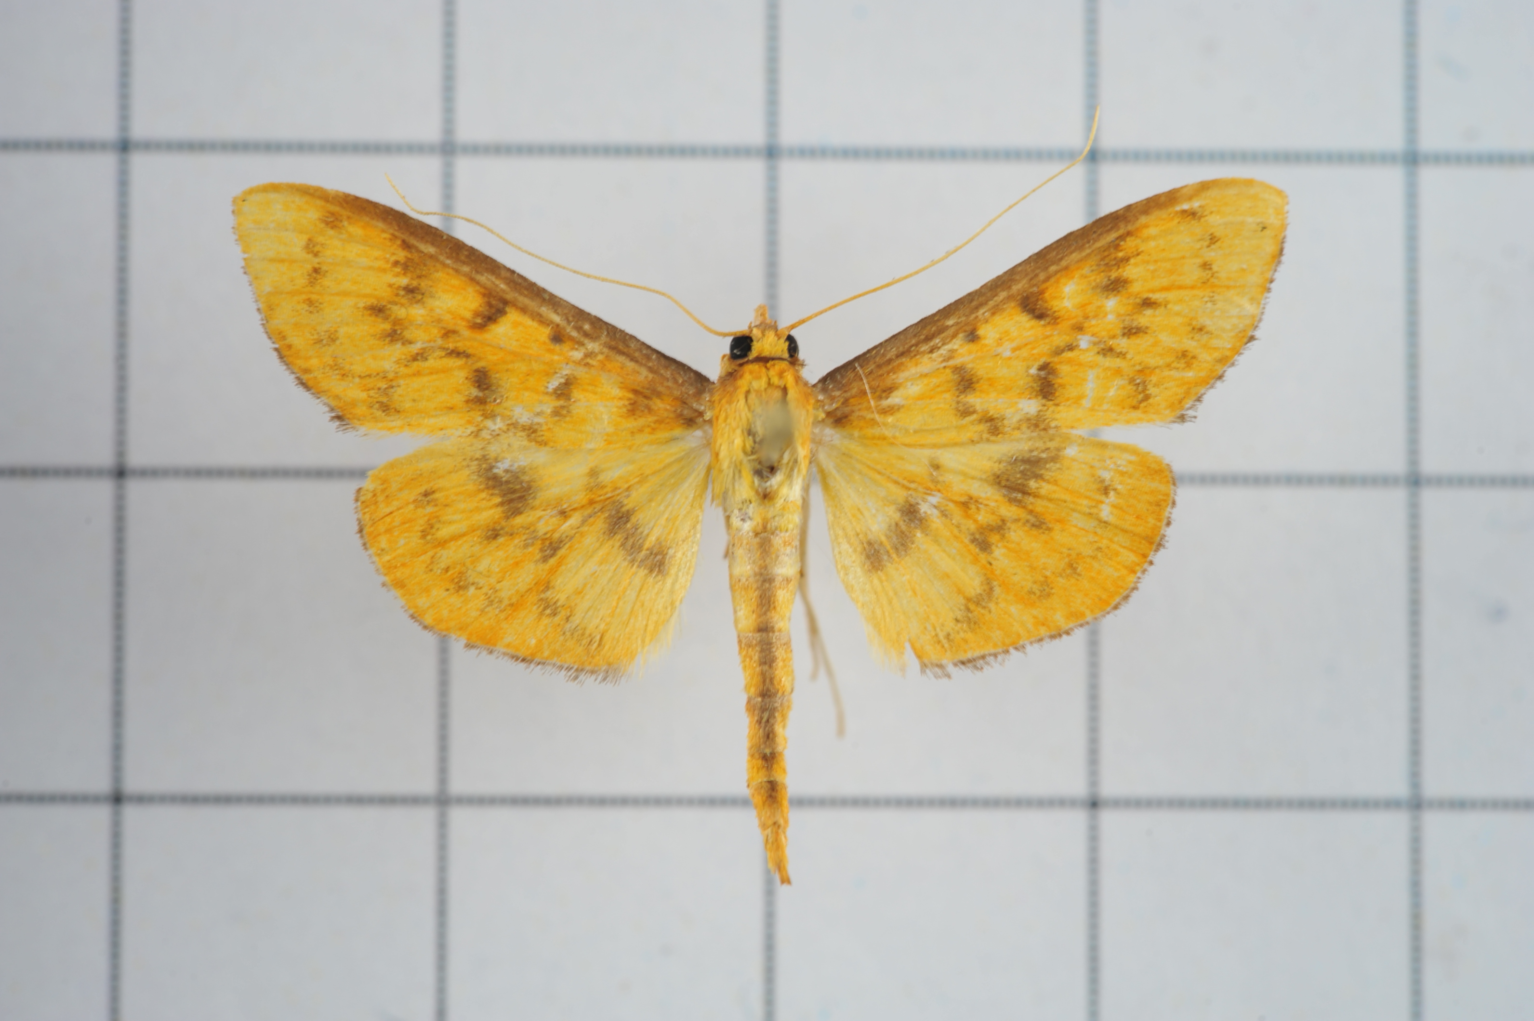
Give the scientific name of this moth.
Caldubotys caldusalis
